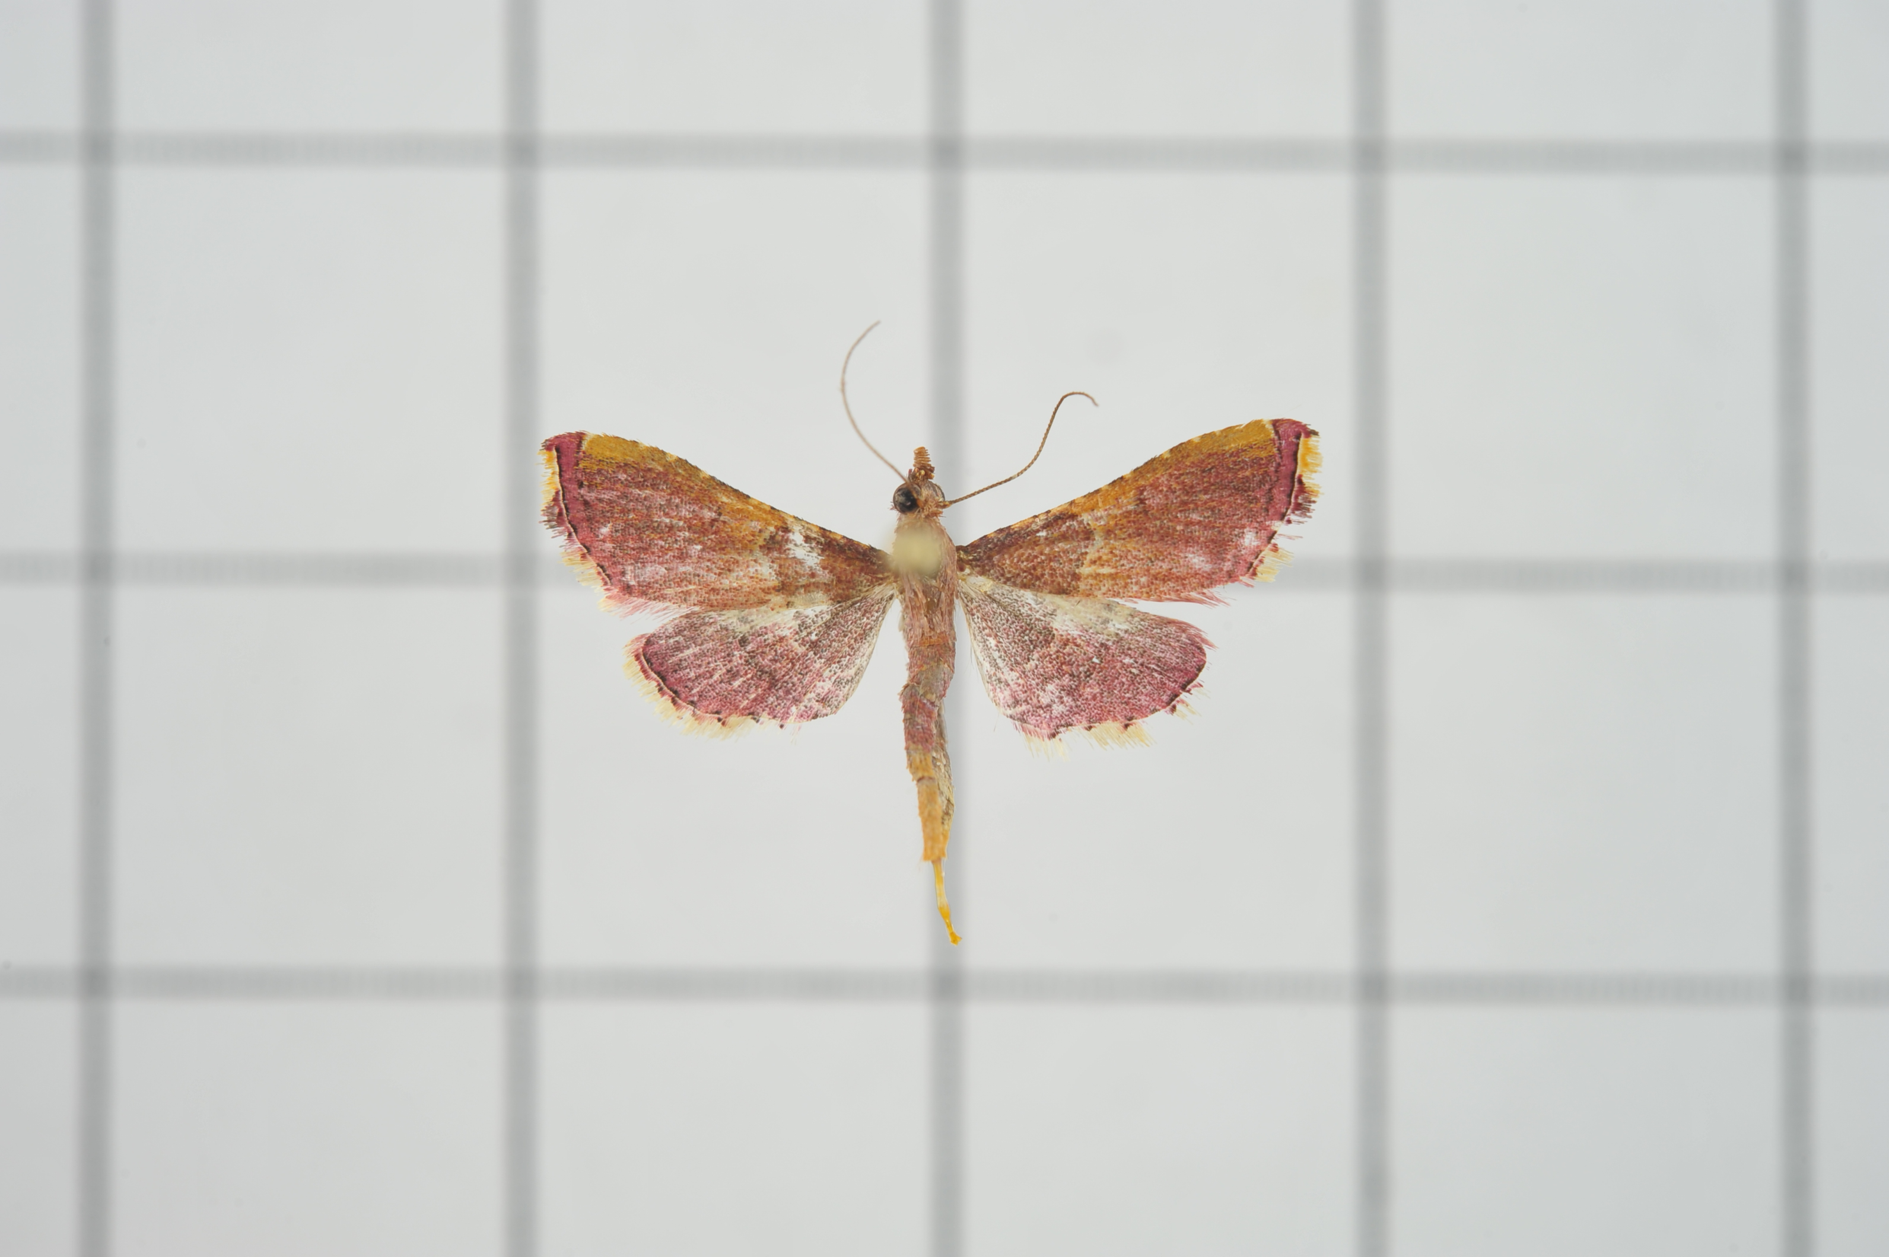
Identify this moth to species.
Endotricha mesenterialis
